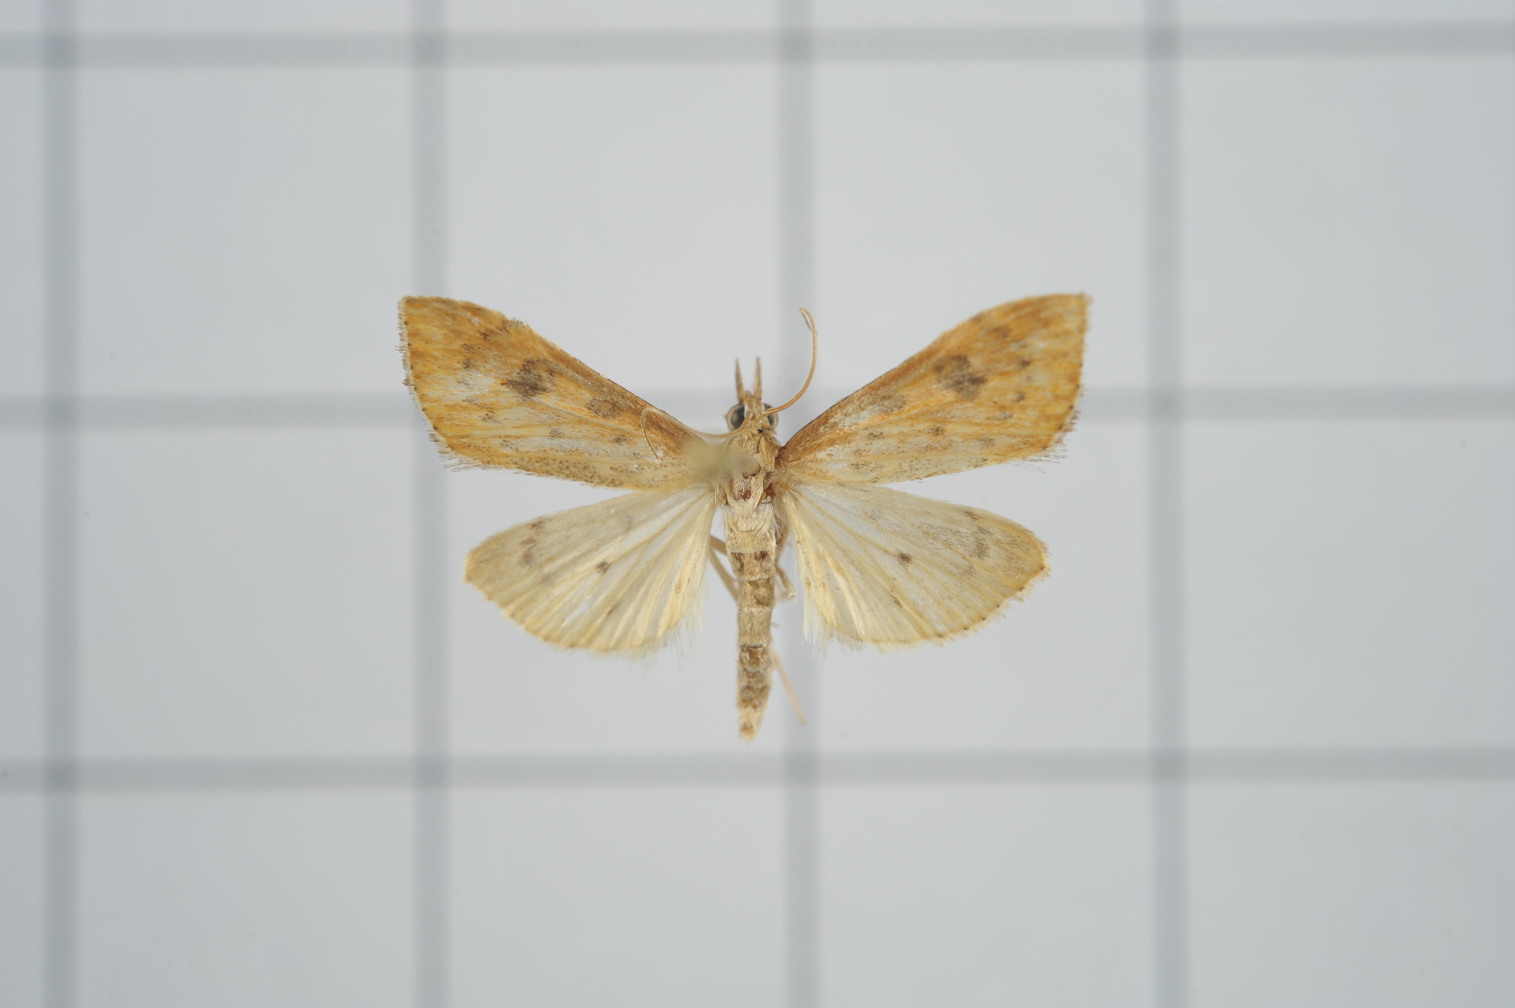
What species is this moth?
Udea testacea
